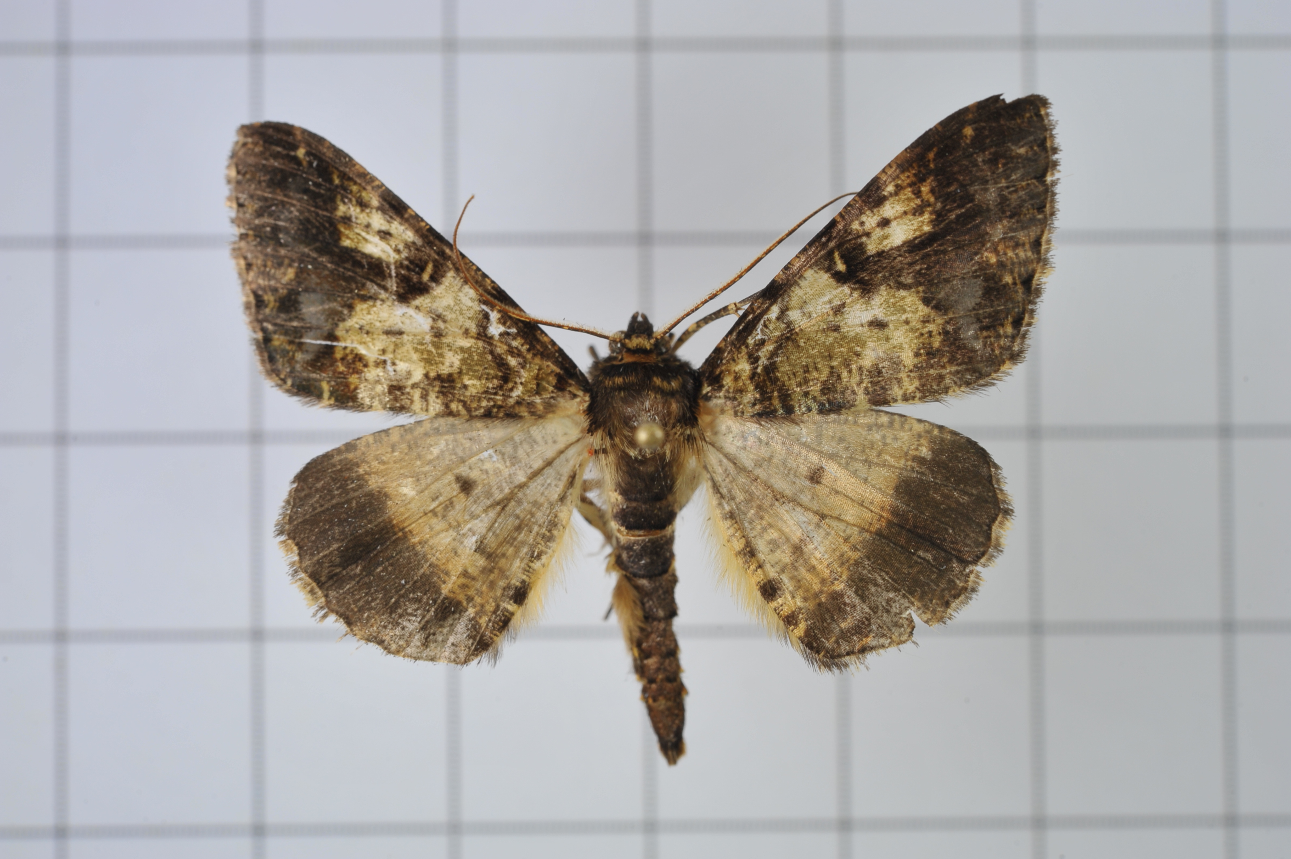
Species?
Gasterocome pannosaria orta
